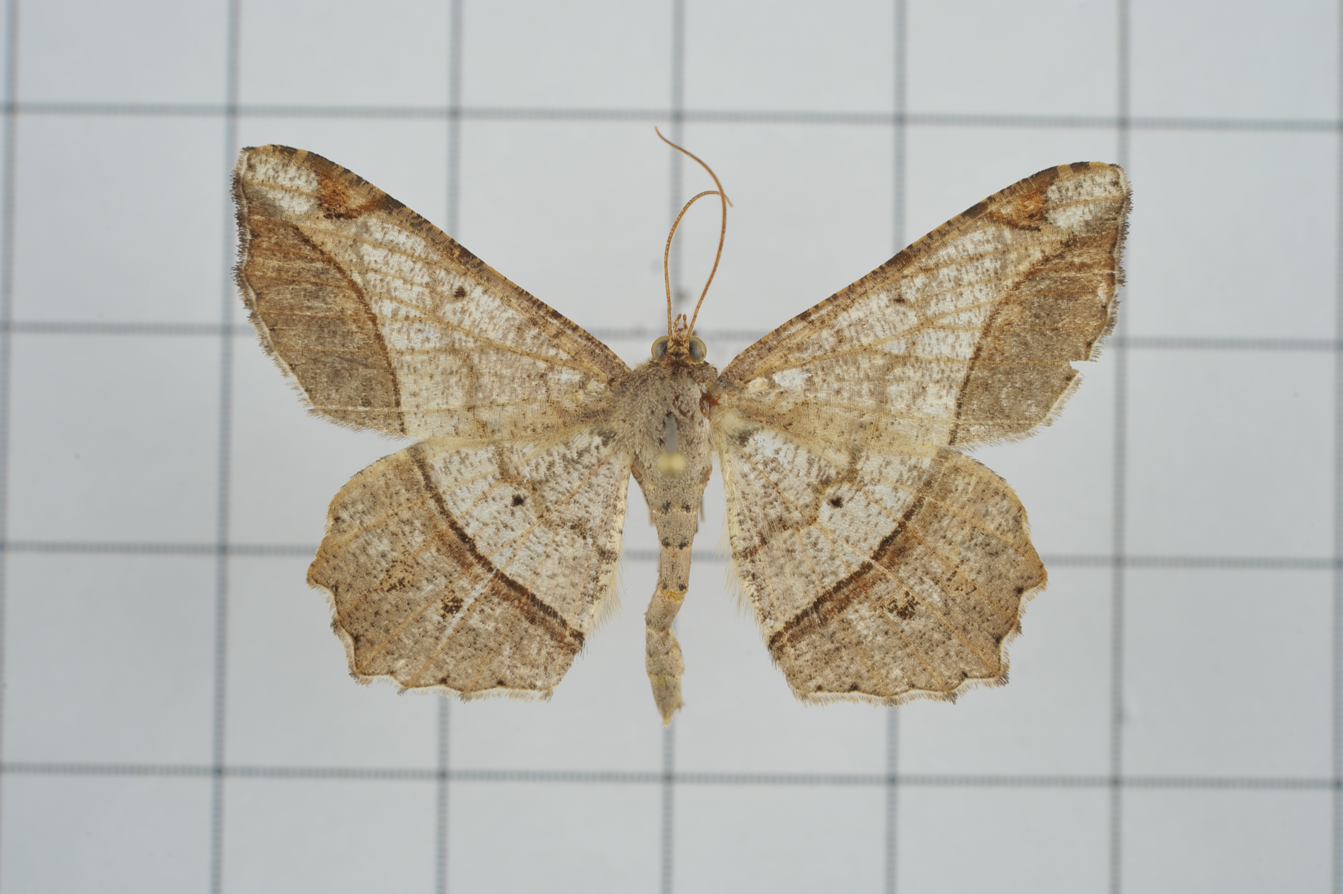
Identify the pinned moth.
Chiasmia monticolaria notia
